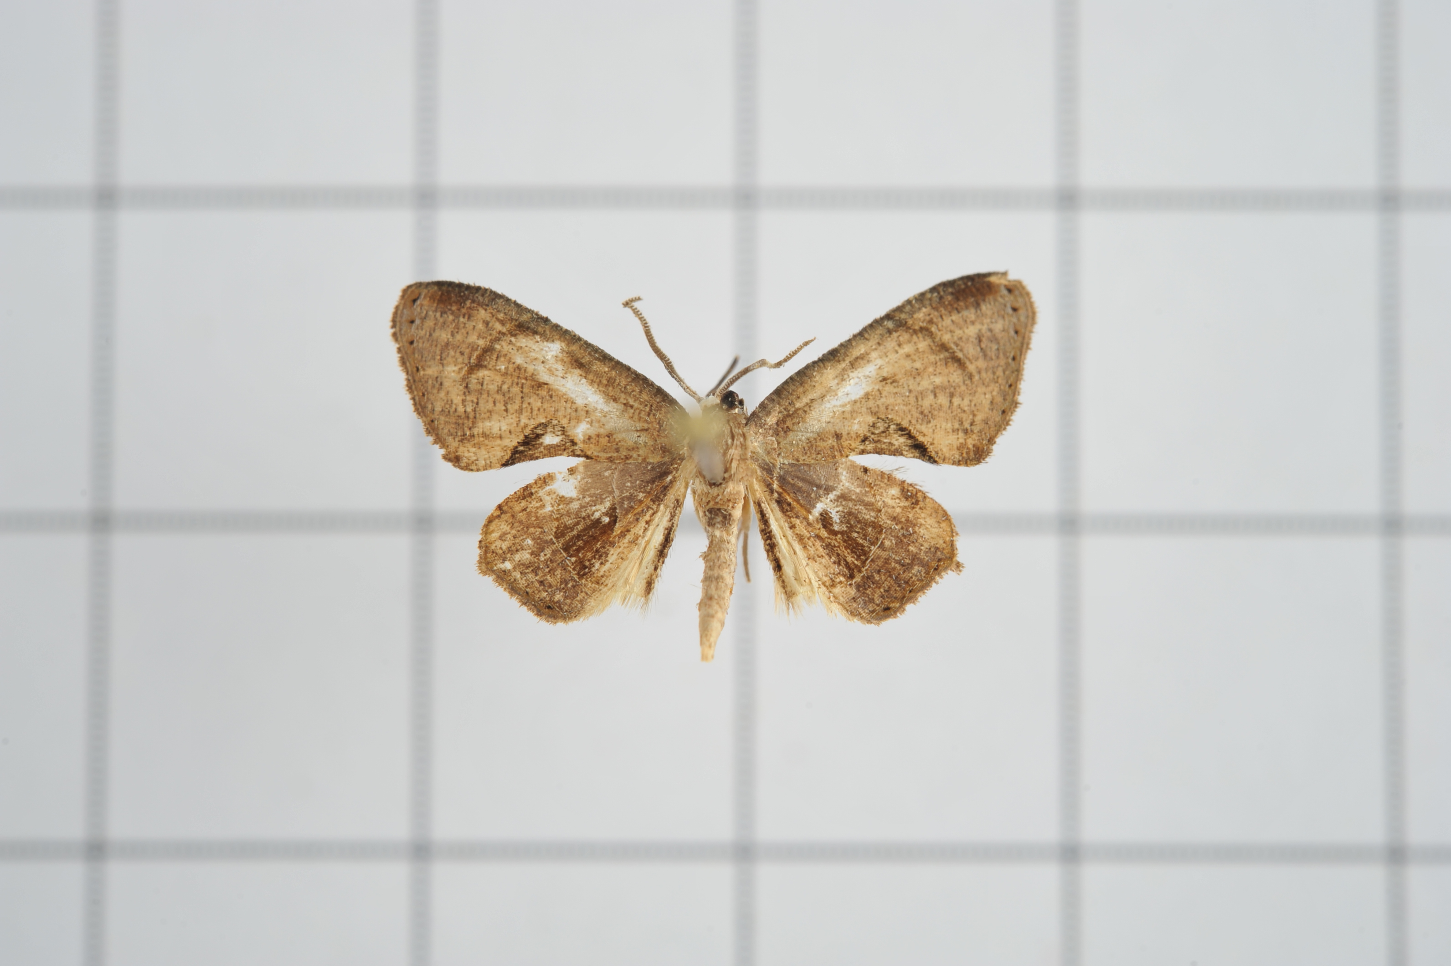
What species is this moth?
Phazaca alikangensis
